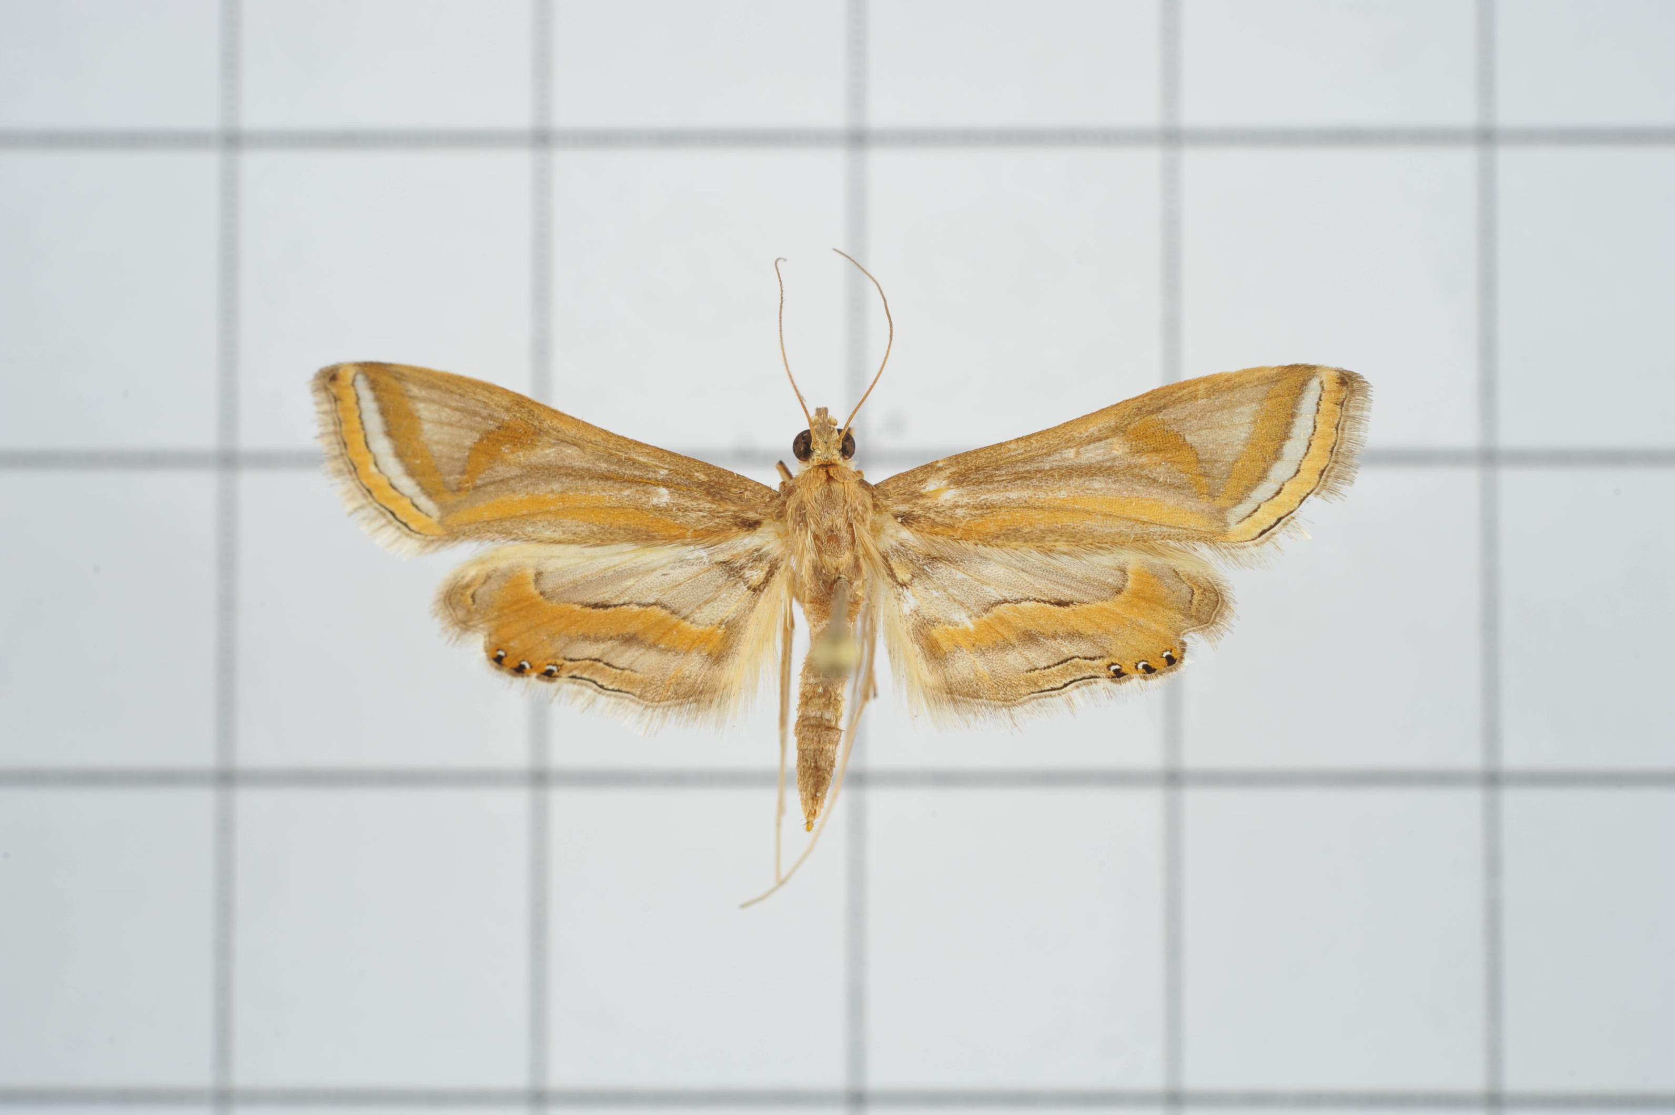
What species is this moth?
Eoophyla gibbosalis
